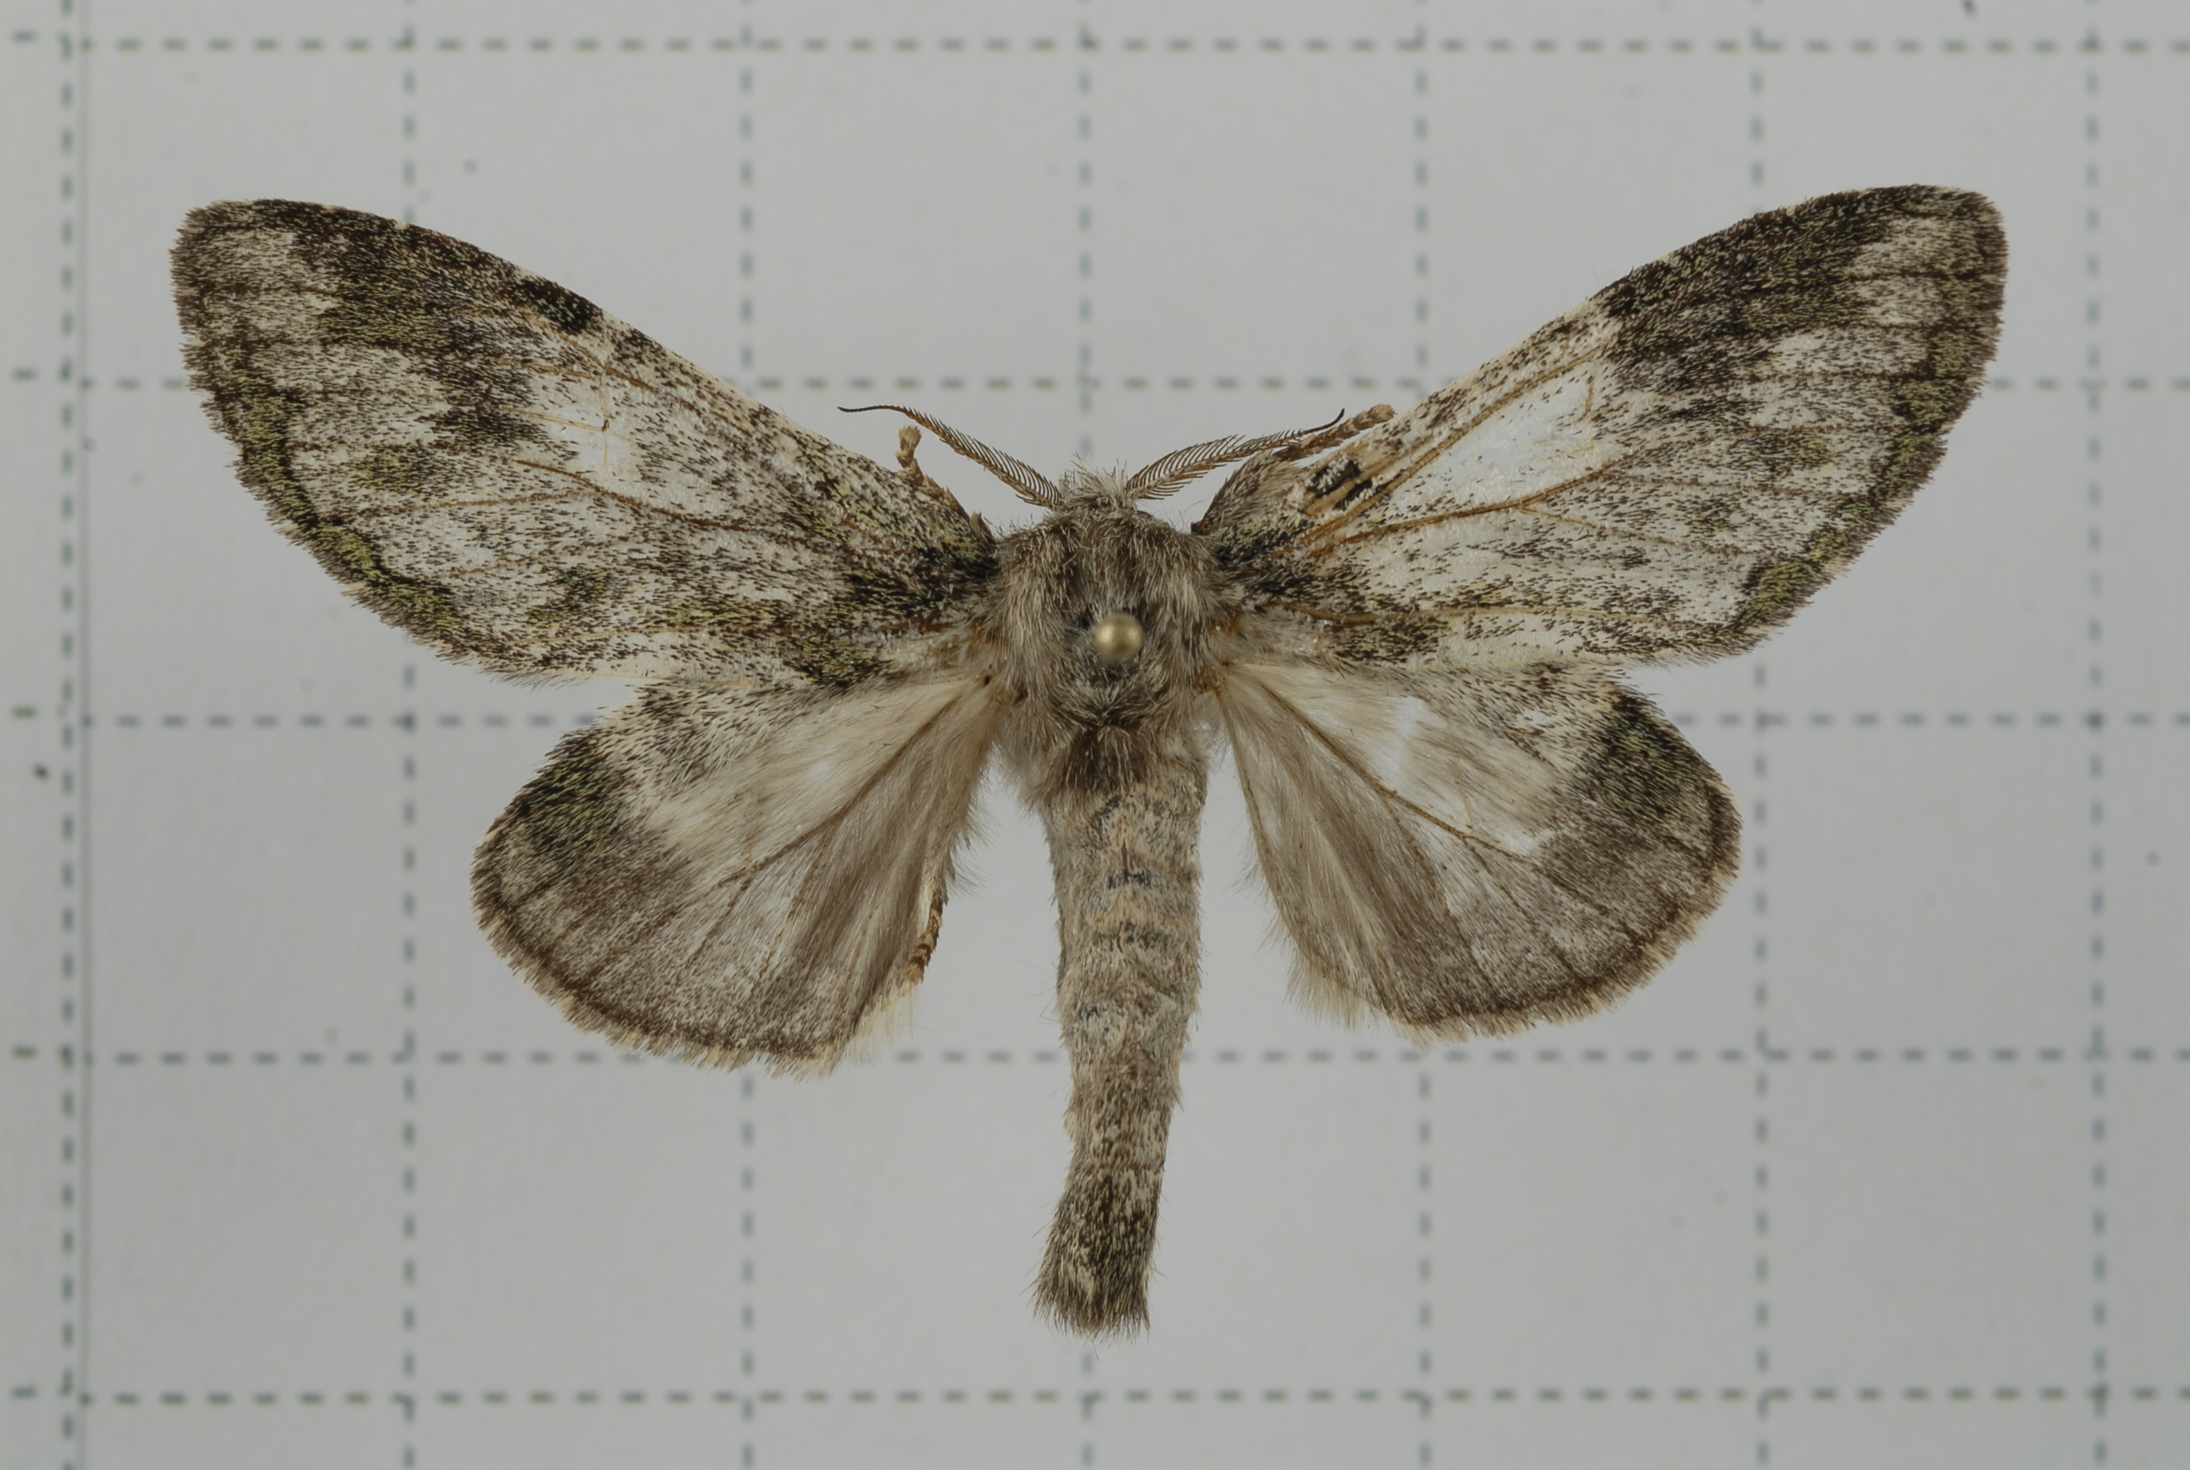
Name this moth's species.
Syntypistis umbrosa
